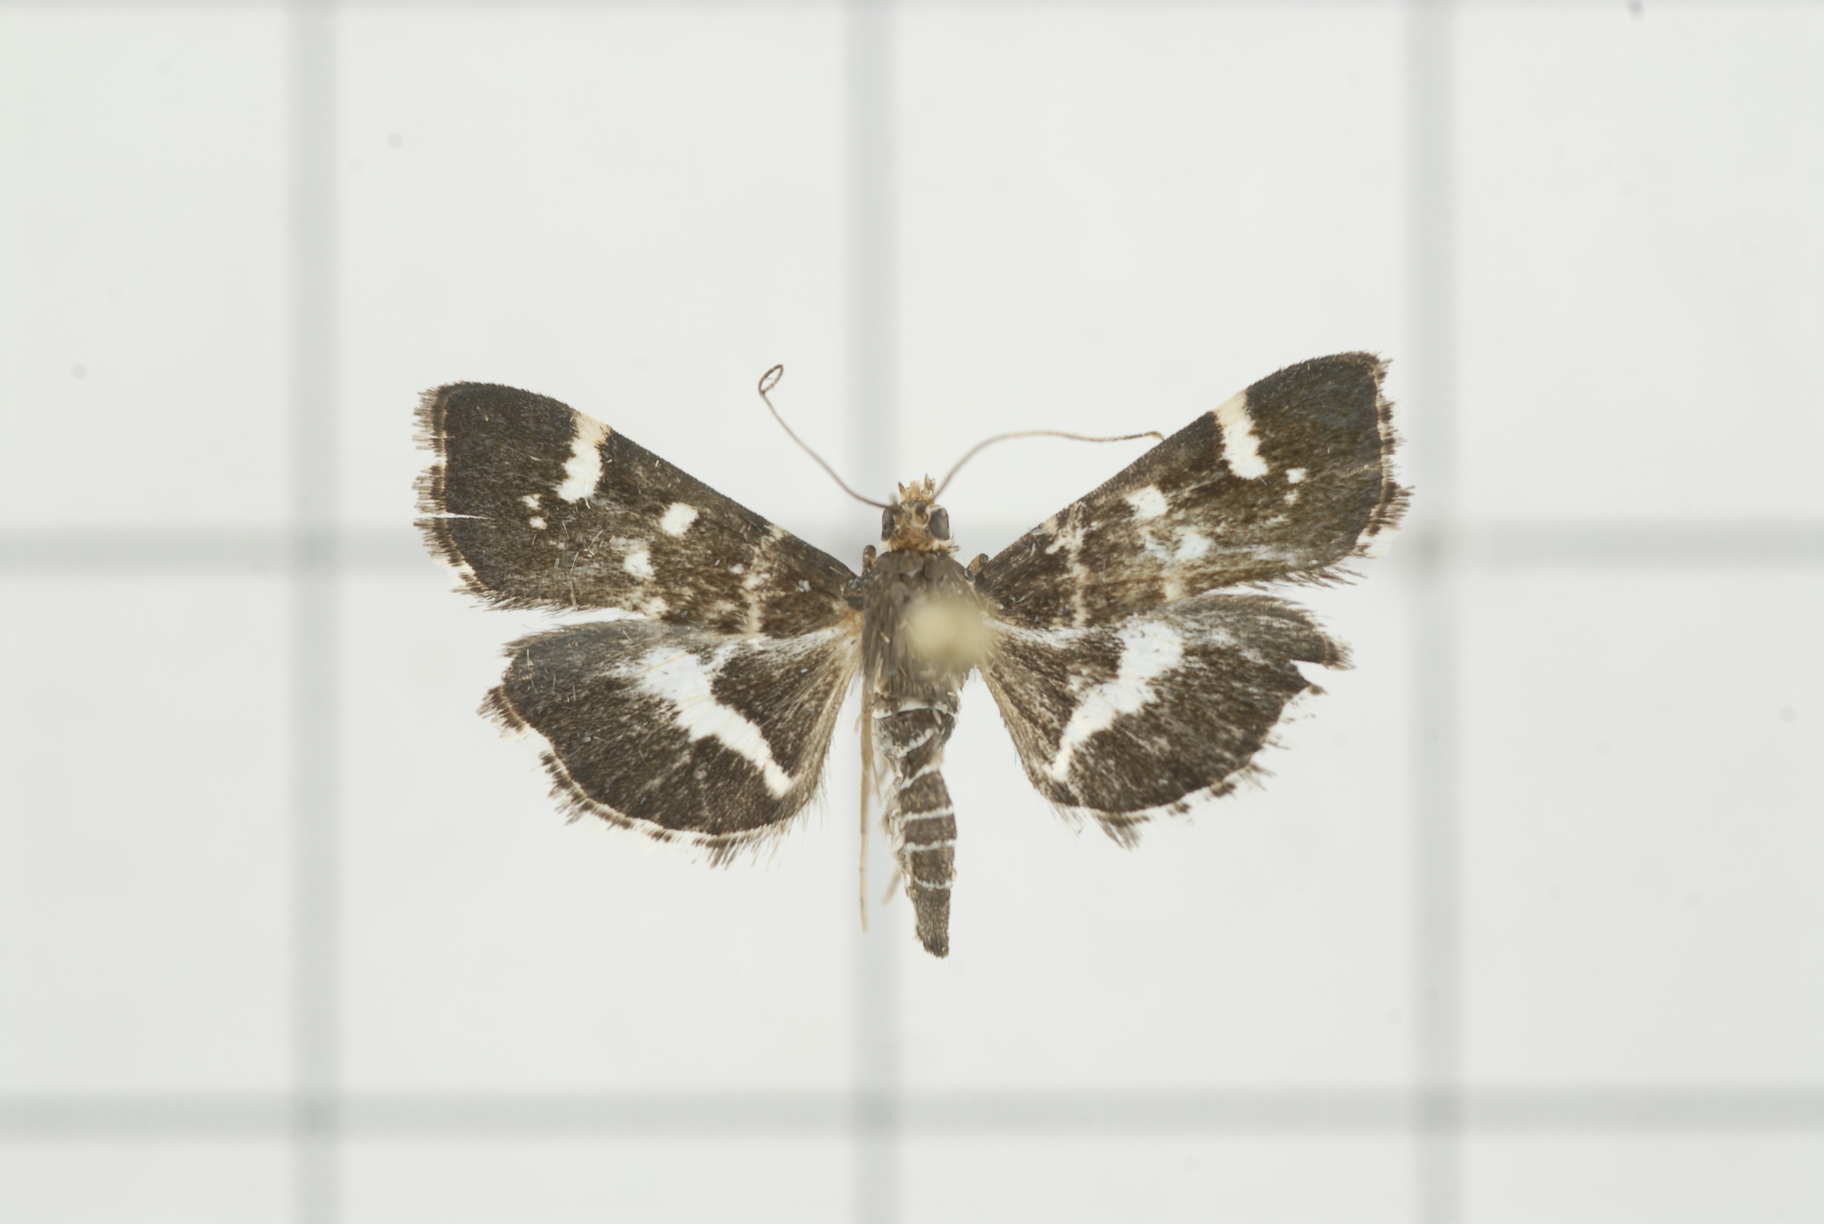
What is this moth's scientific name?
Hymenia perspectalis
